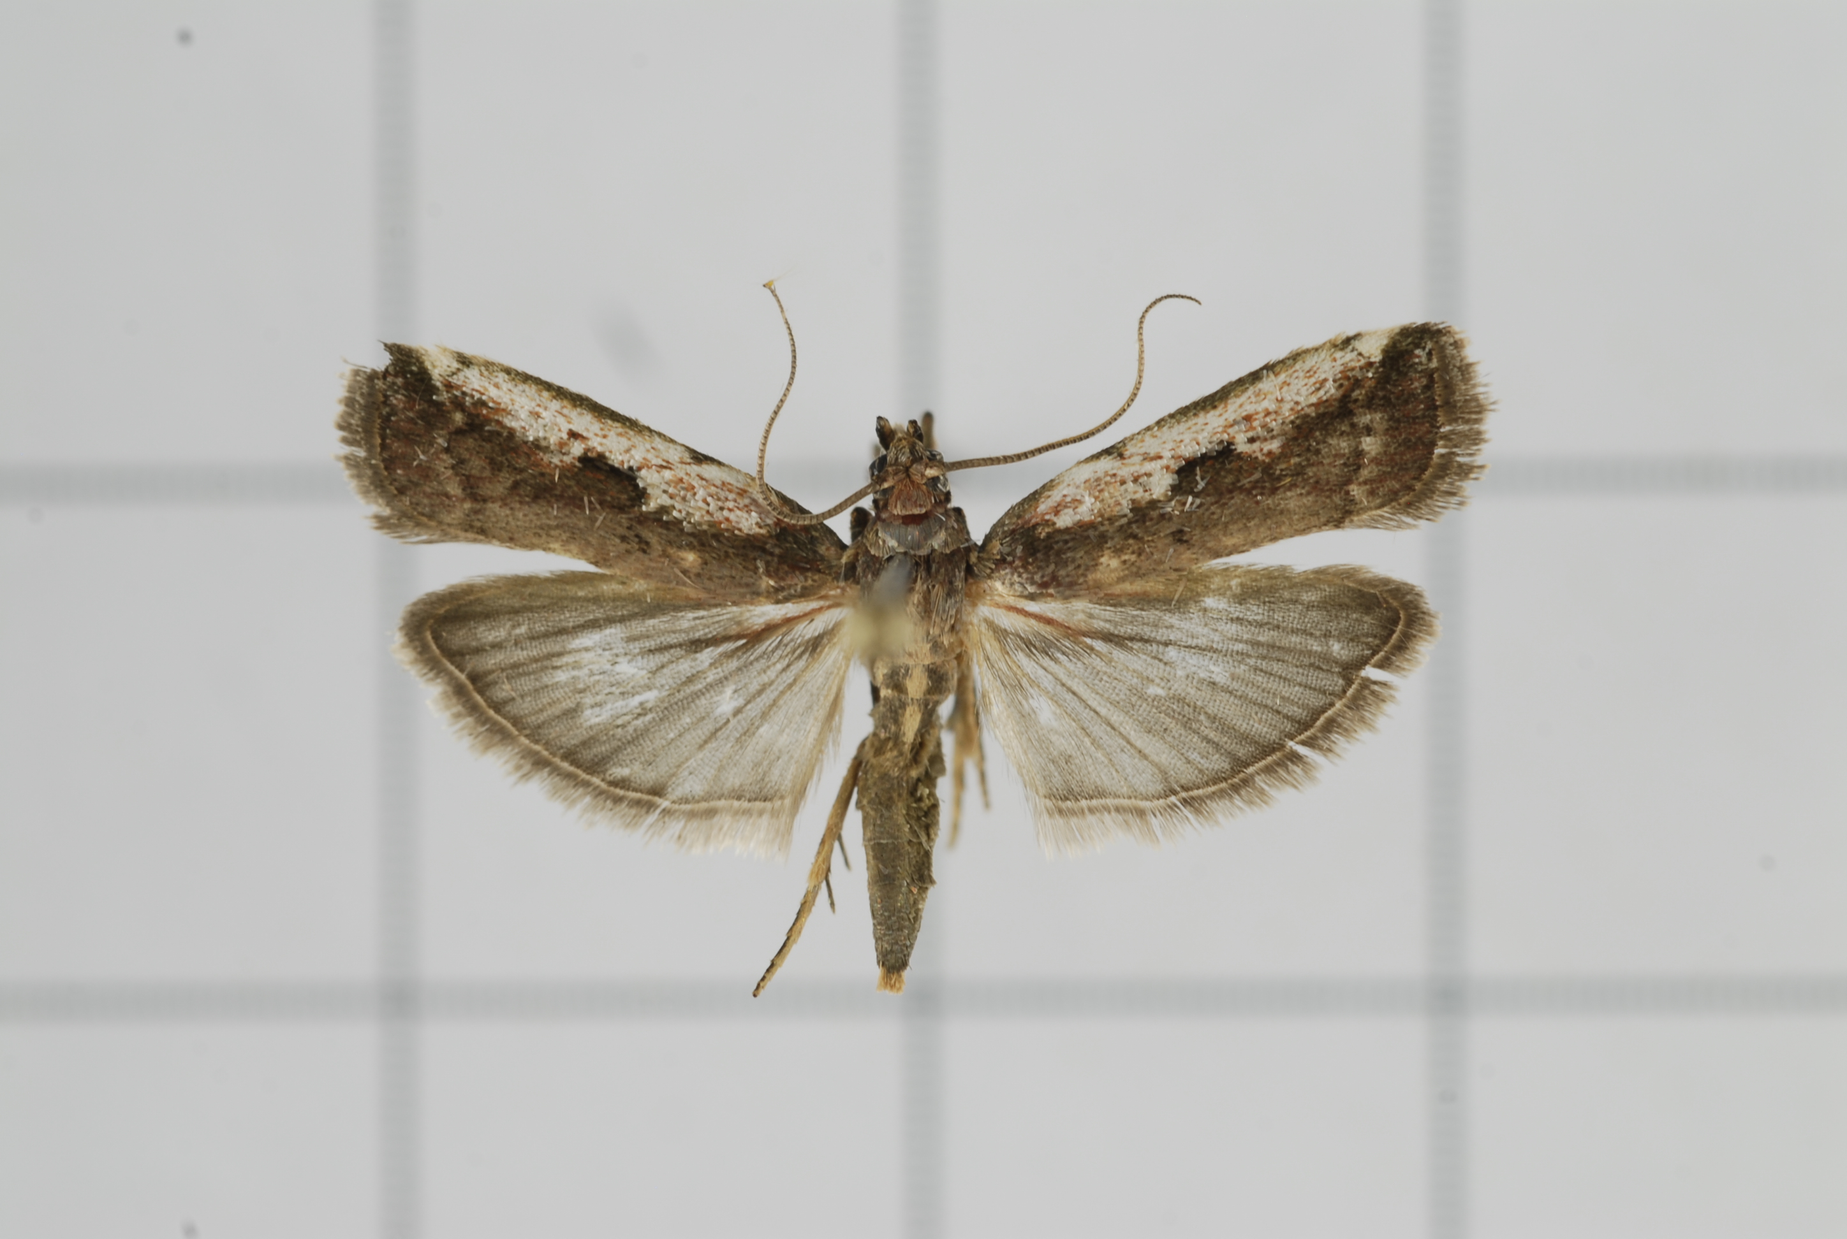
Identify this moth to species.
Aurana vinaceella
